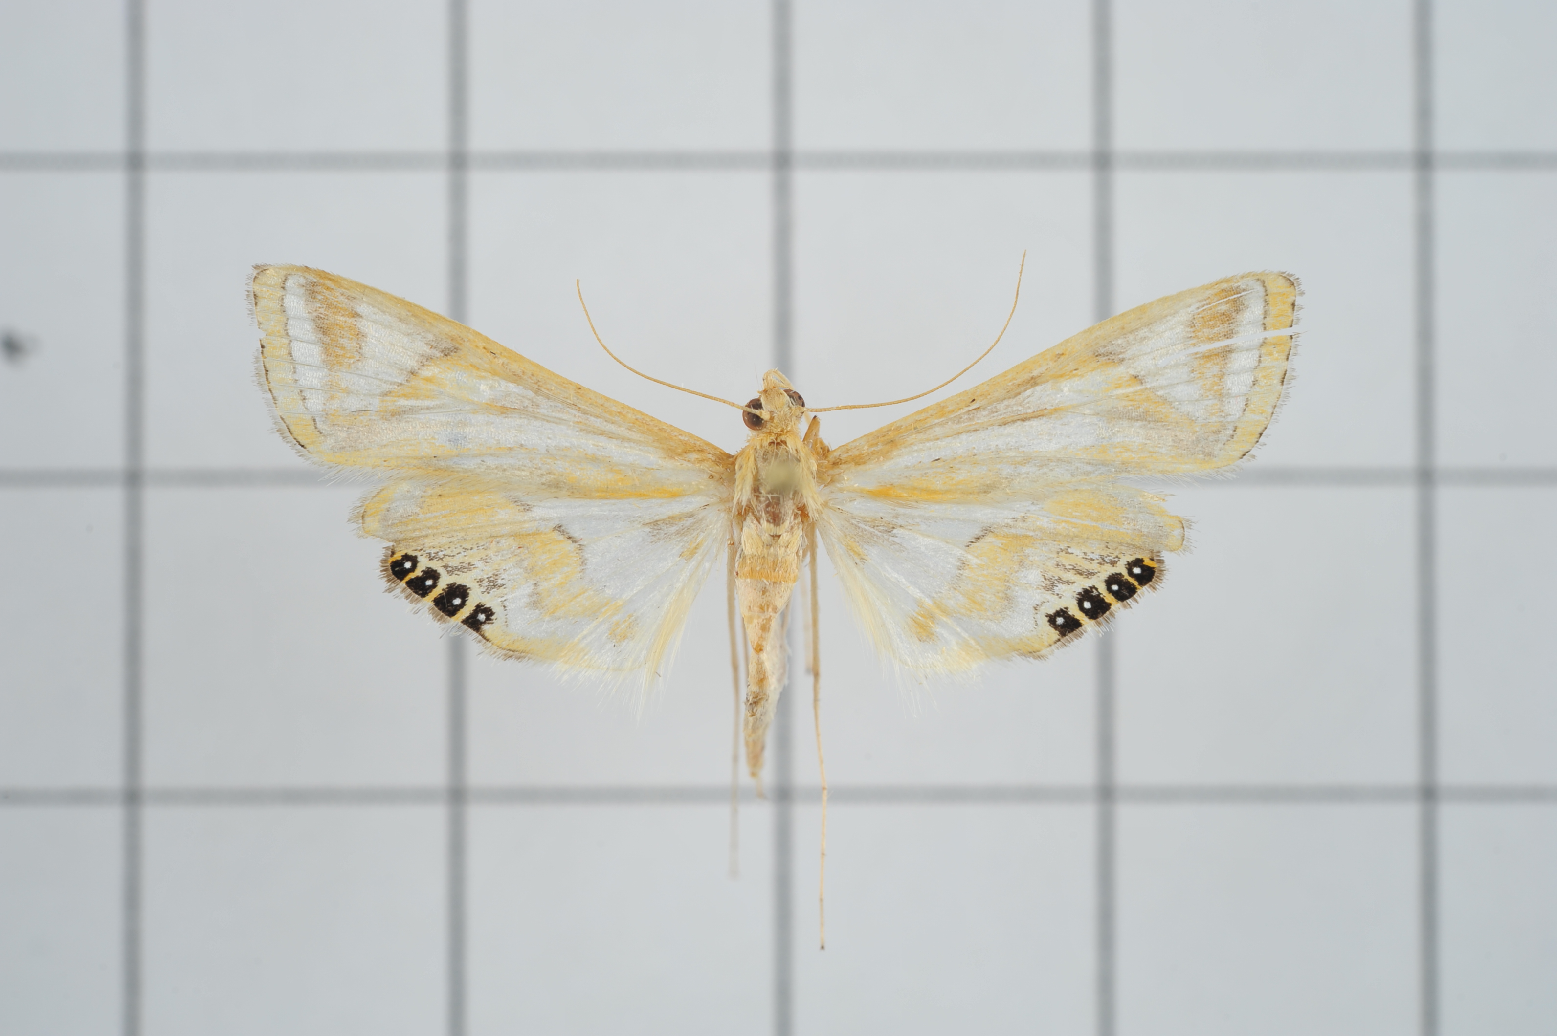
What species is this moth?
Eoophyla conjunctalis
